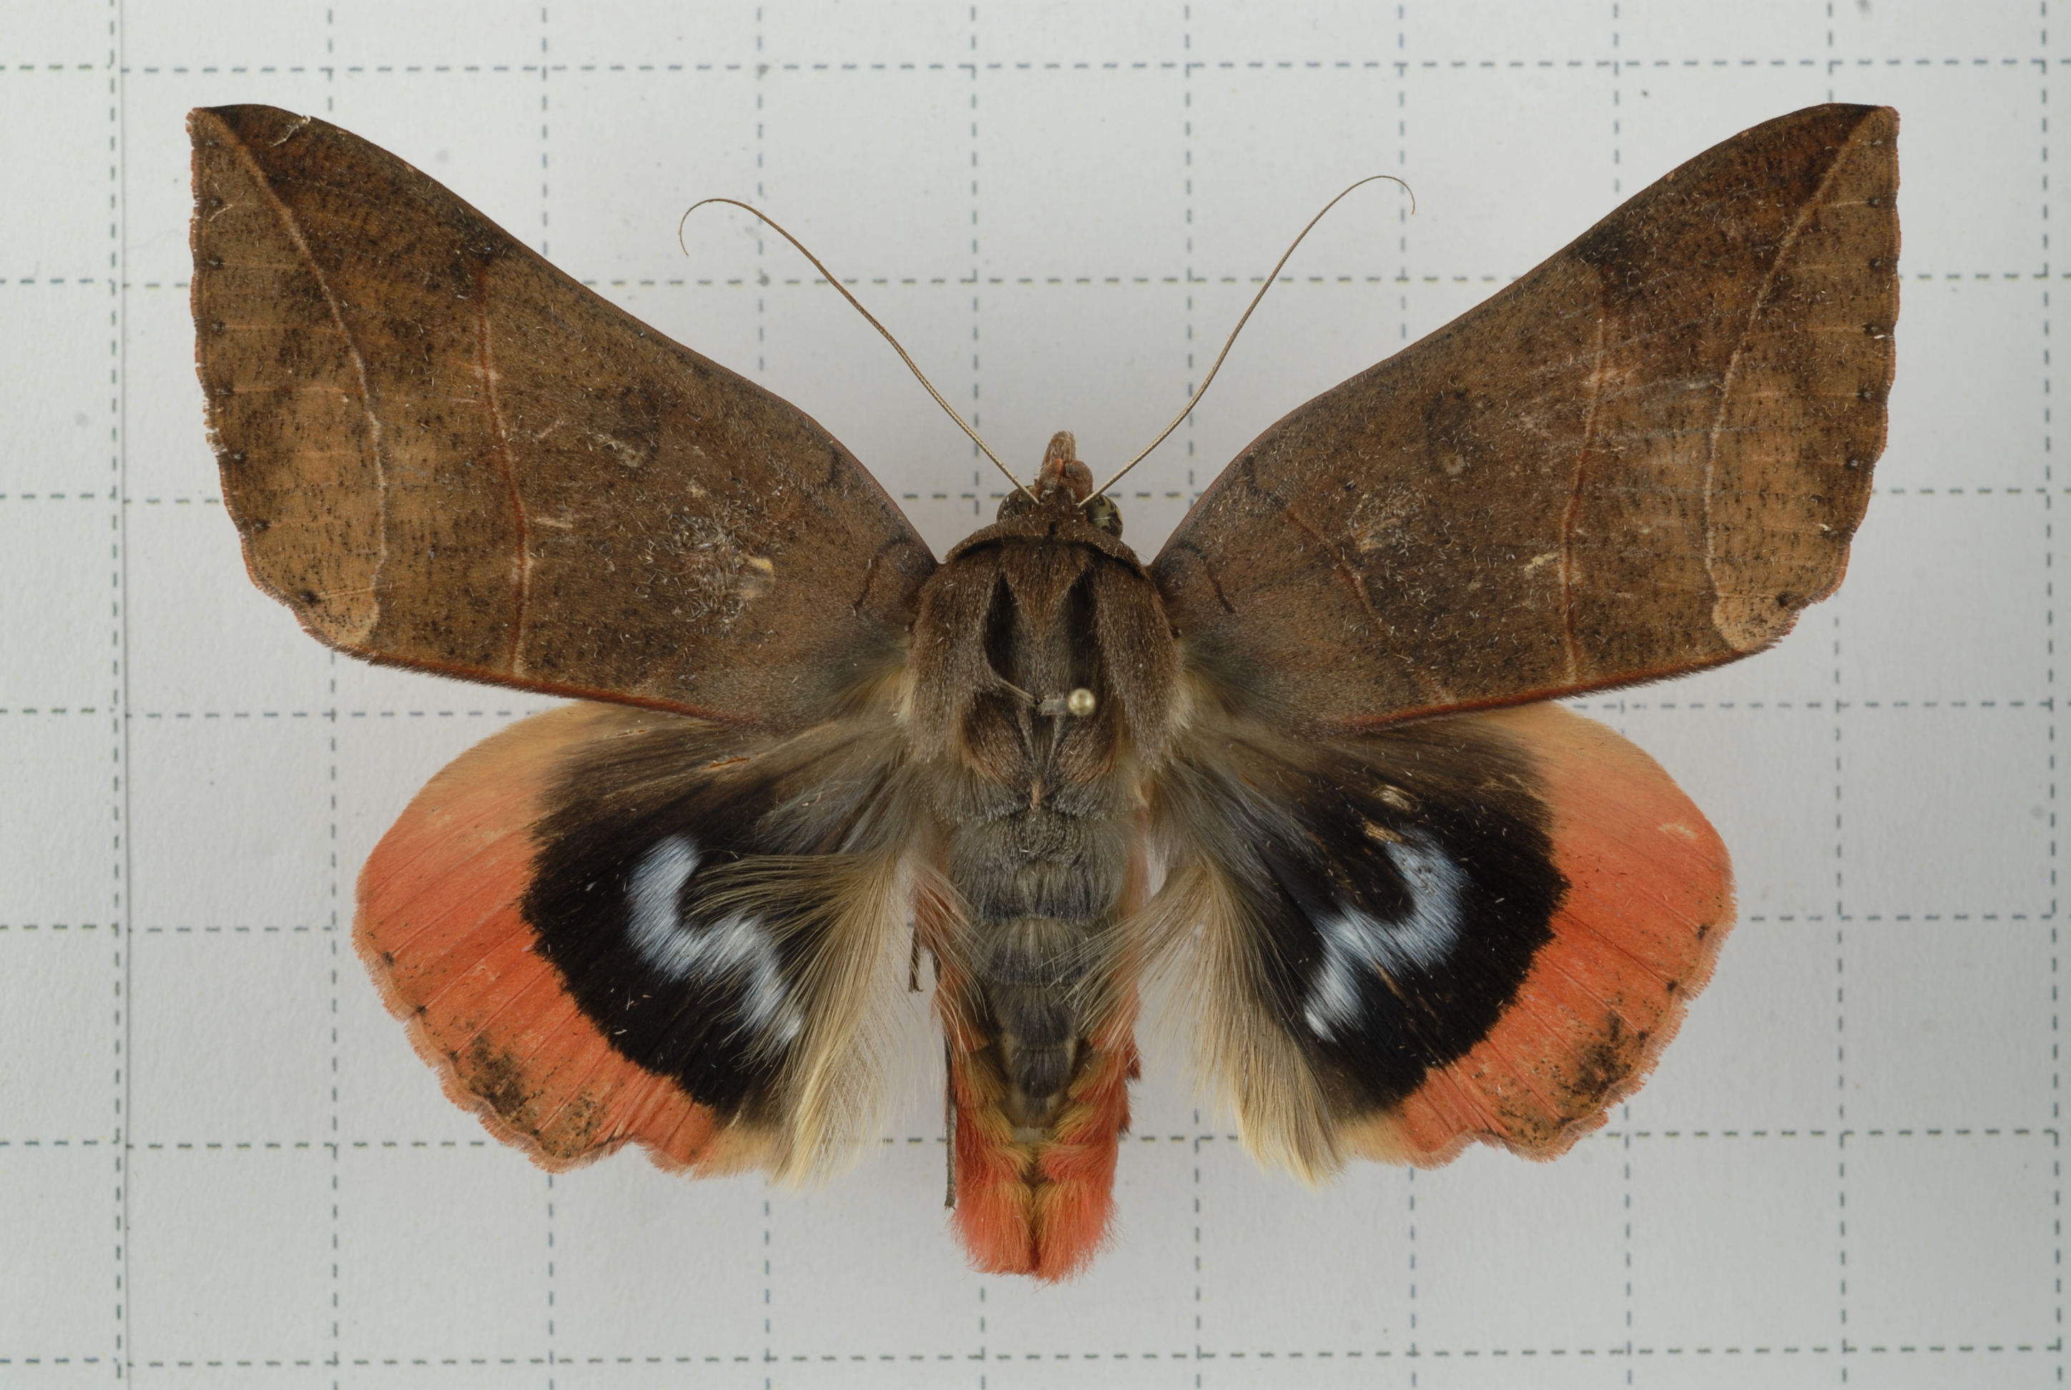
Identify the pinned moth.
Thyas juno
